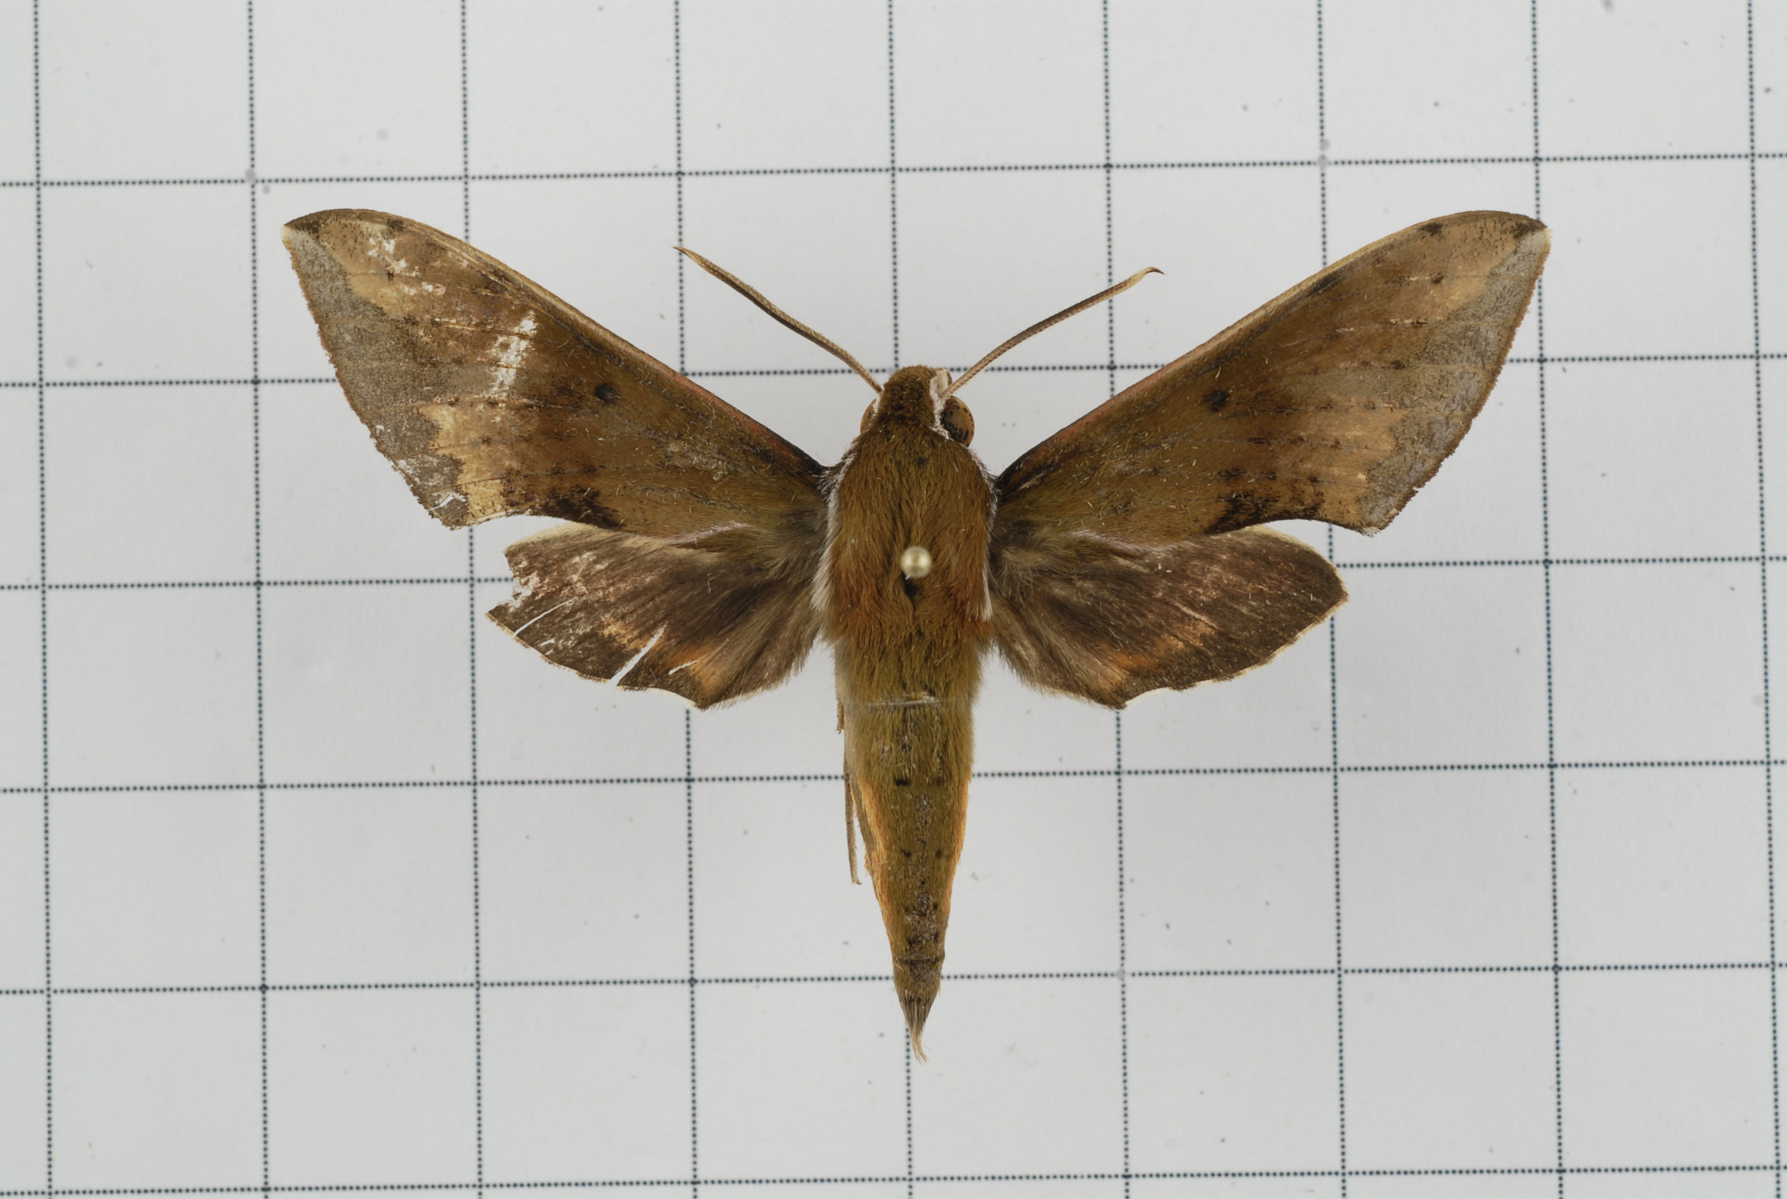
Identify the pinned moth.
Rhagastis castor formosana
